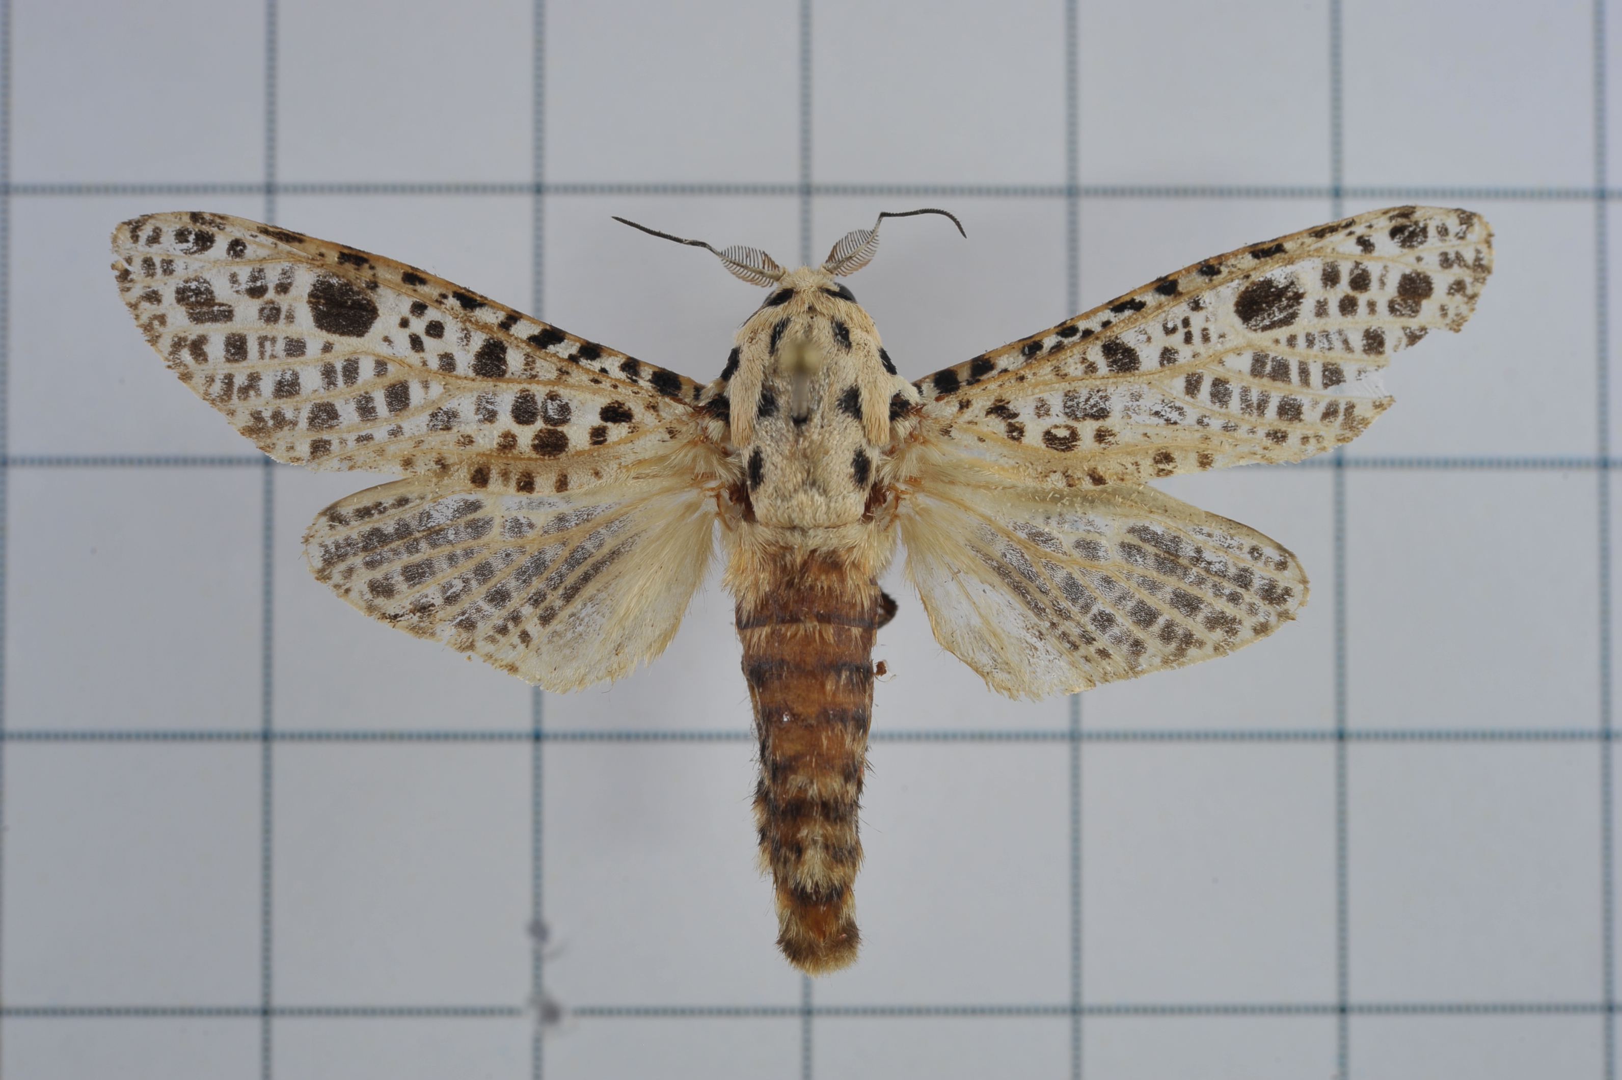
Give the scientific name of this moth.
Rapdalus pardicolor
